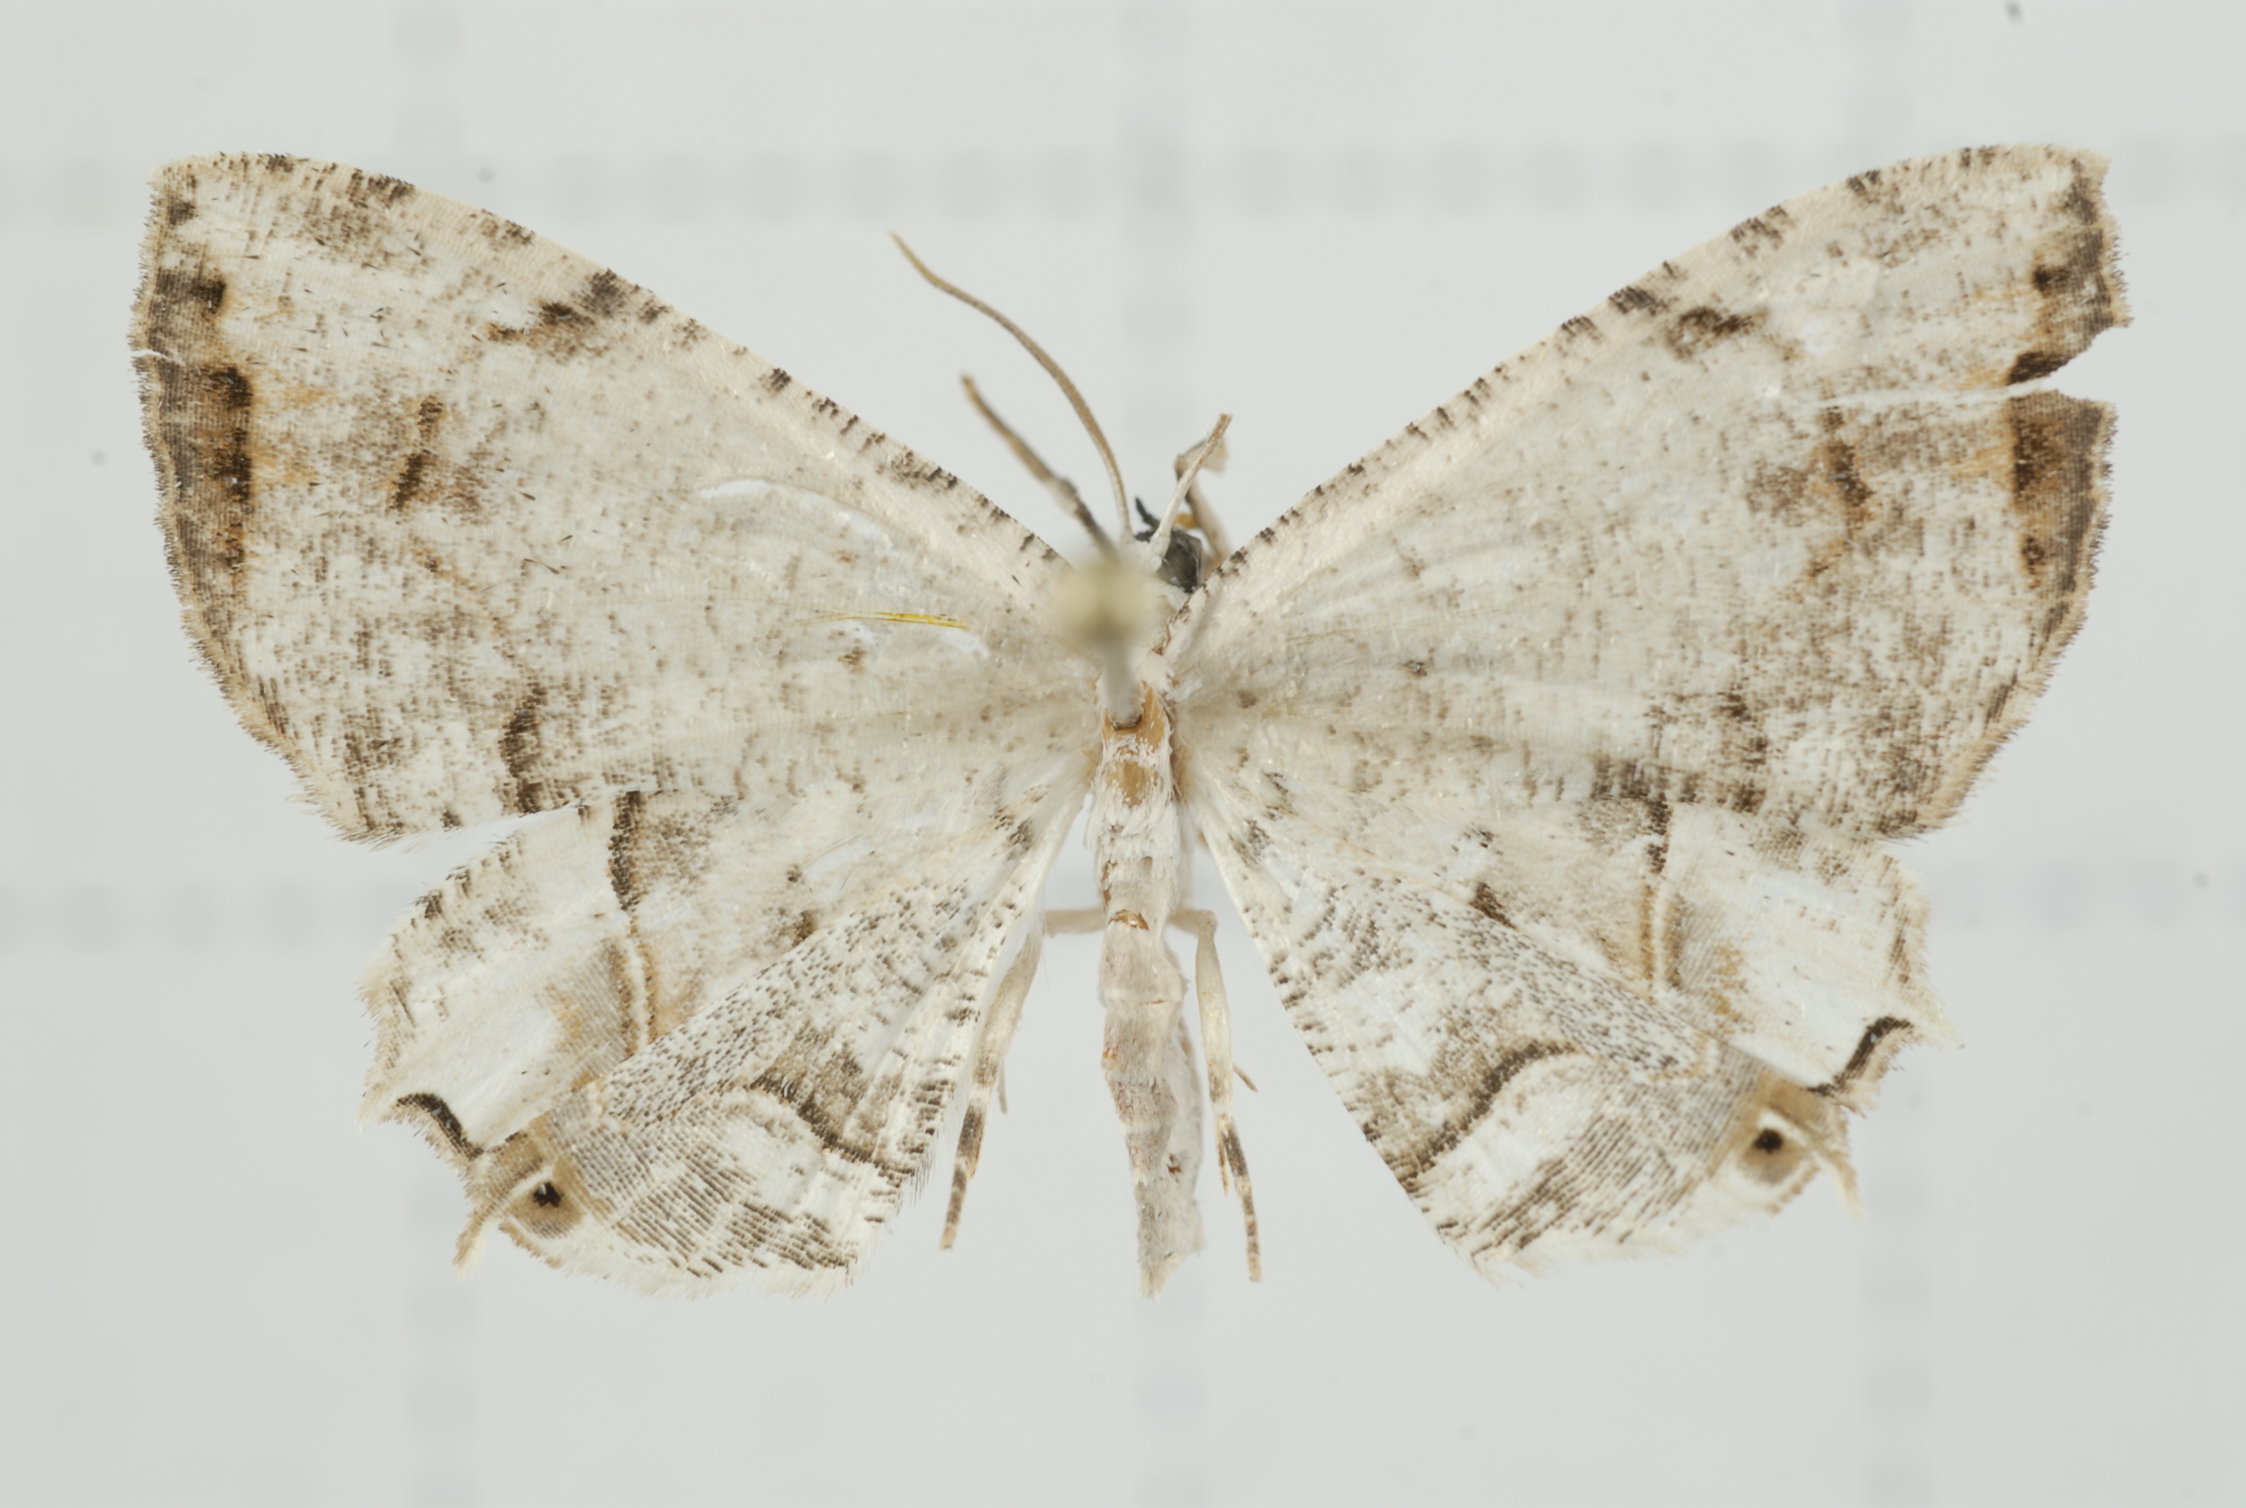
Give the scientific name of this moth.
Dysaethria cretacea
